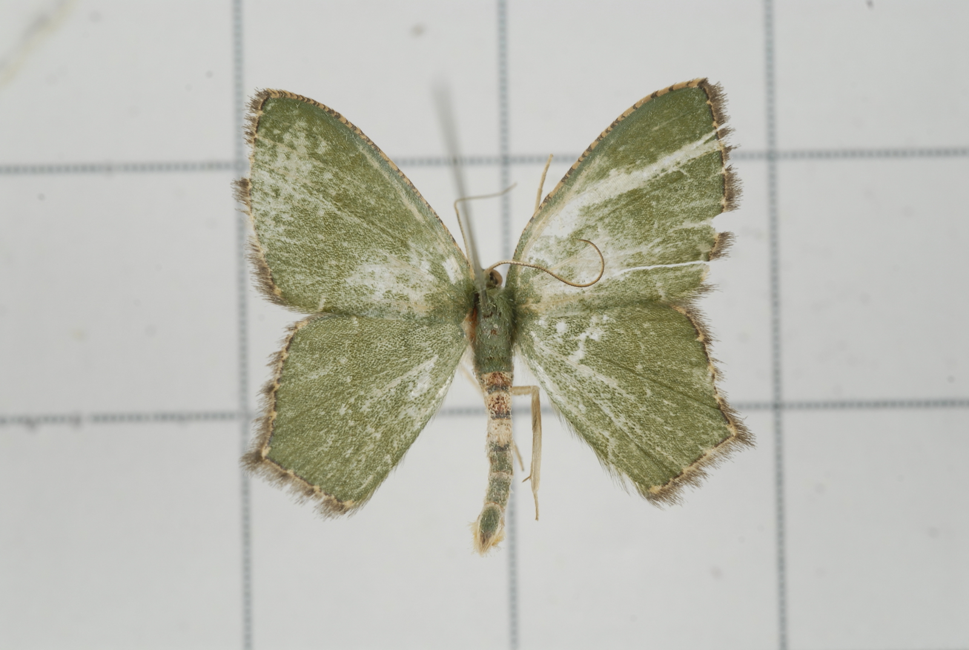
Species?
Hemithea pallidimunda
